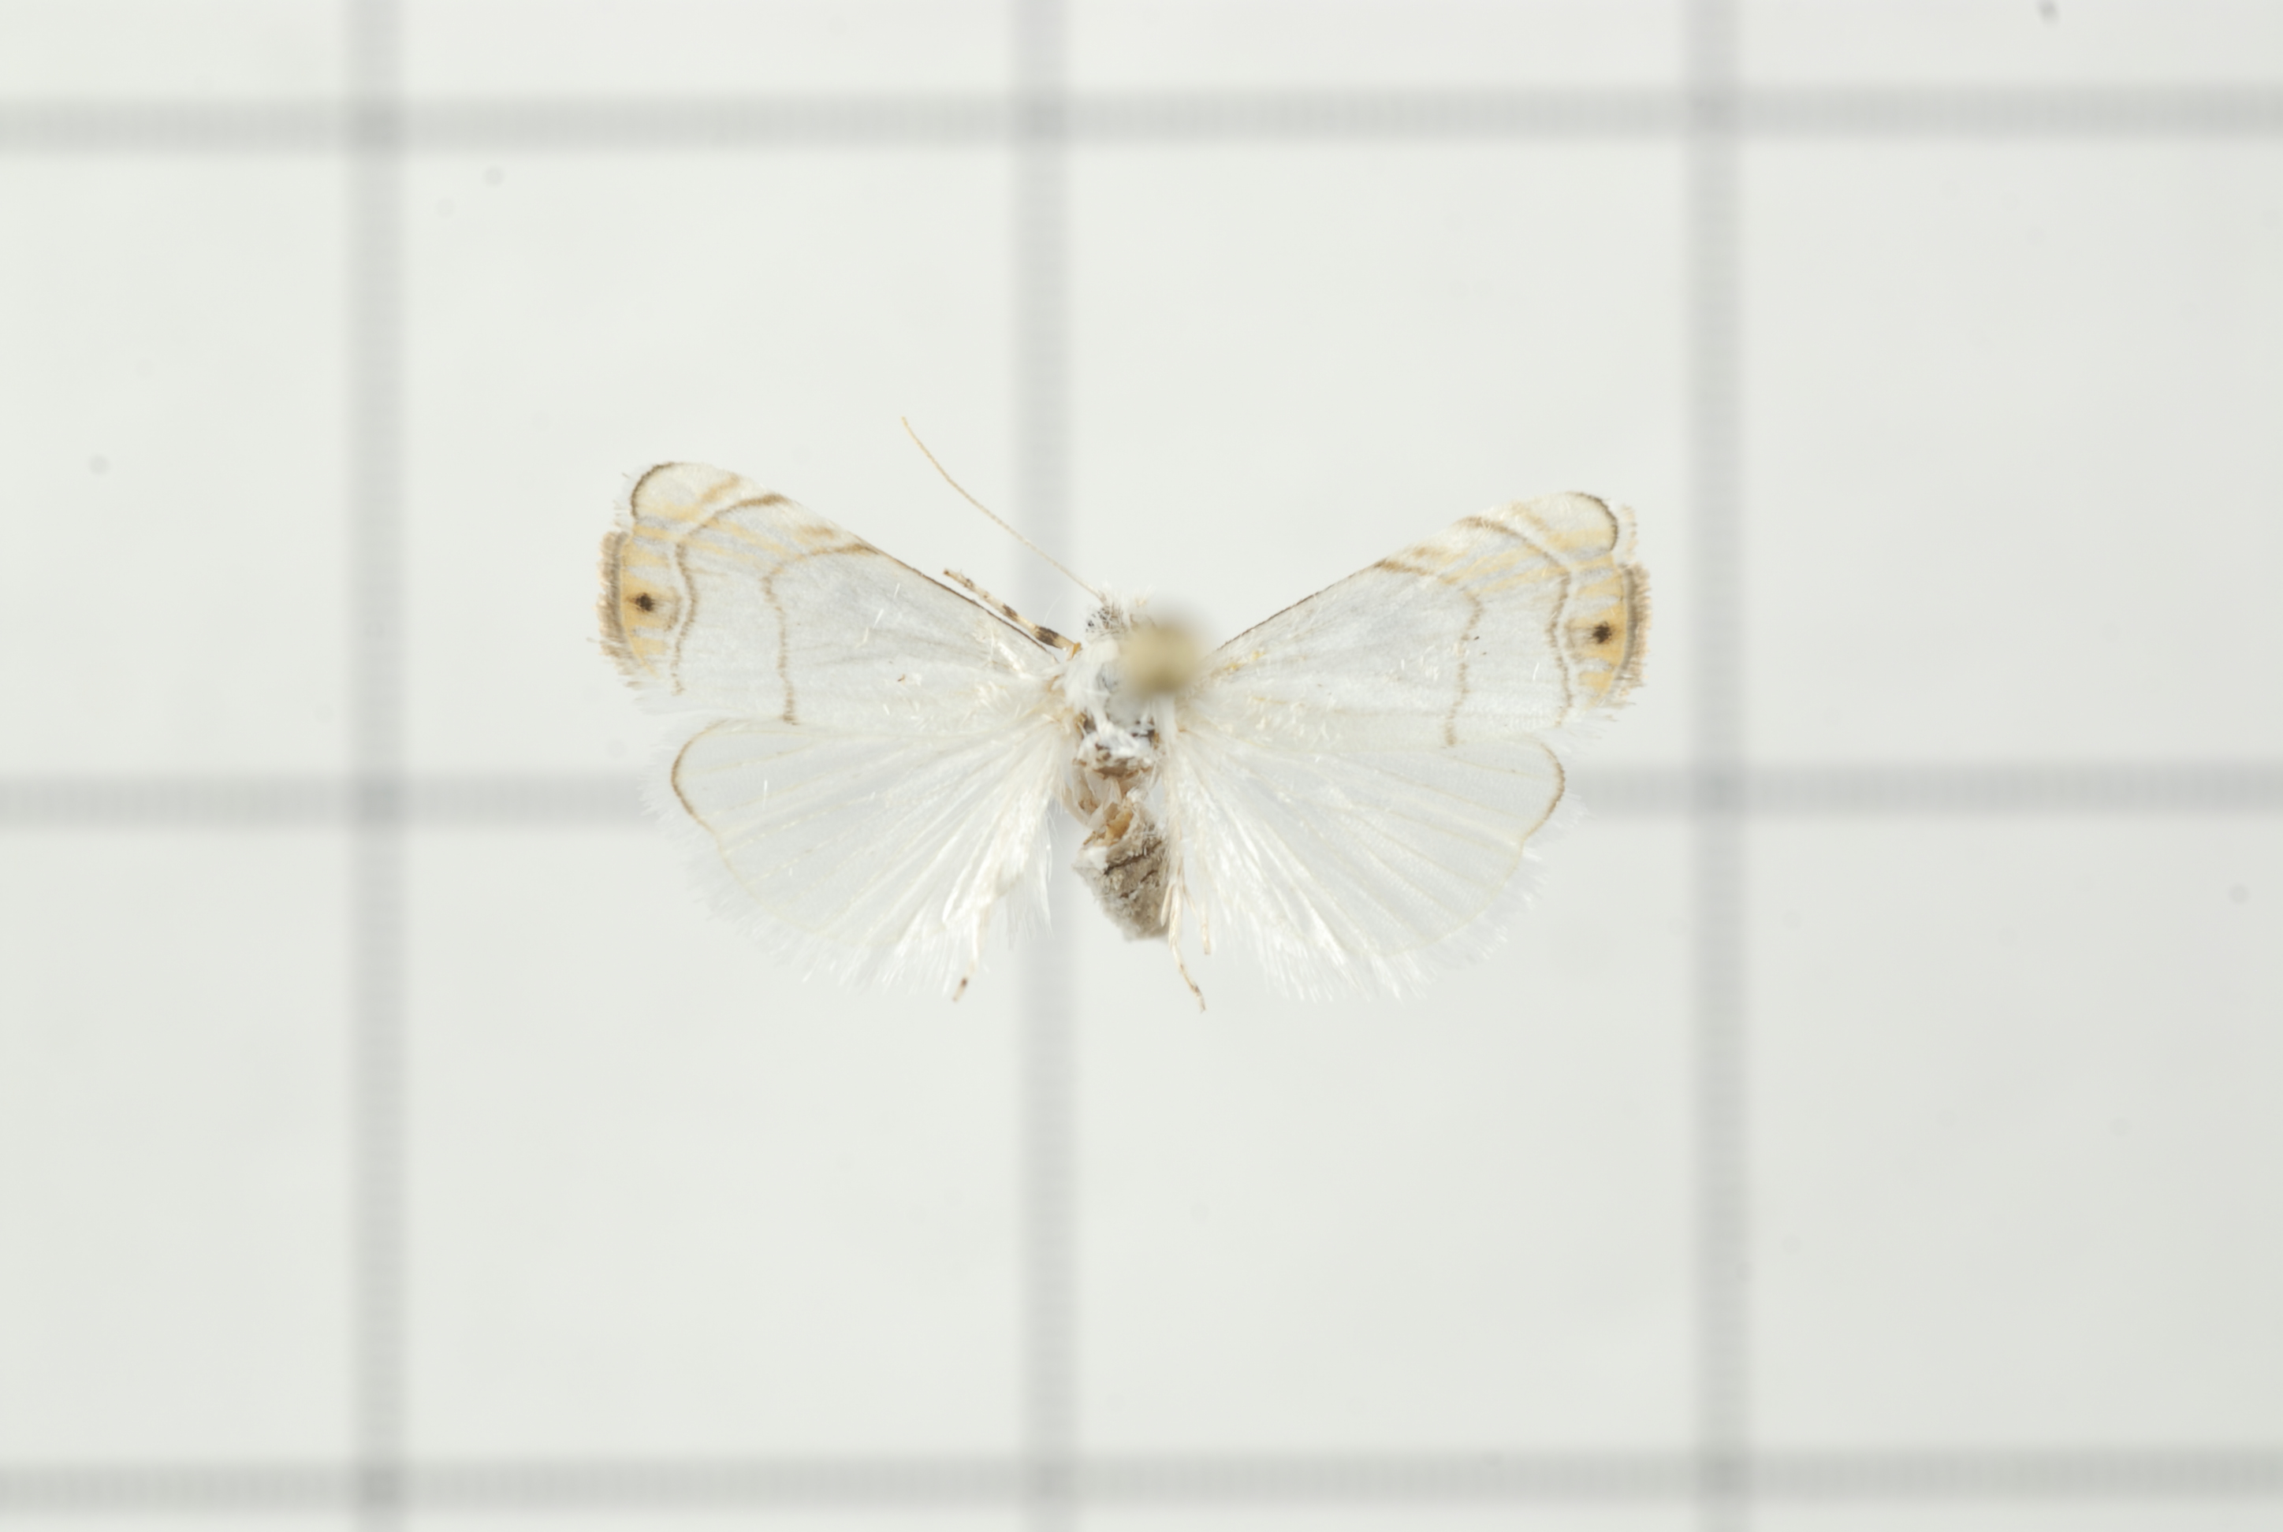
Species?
Gargela bilineata
